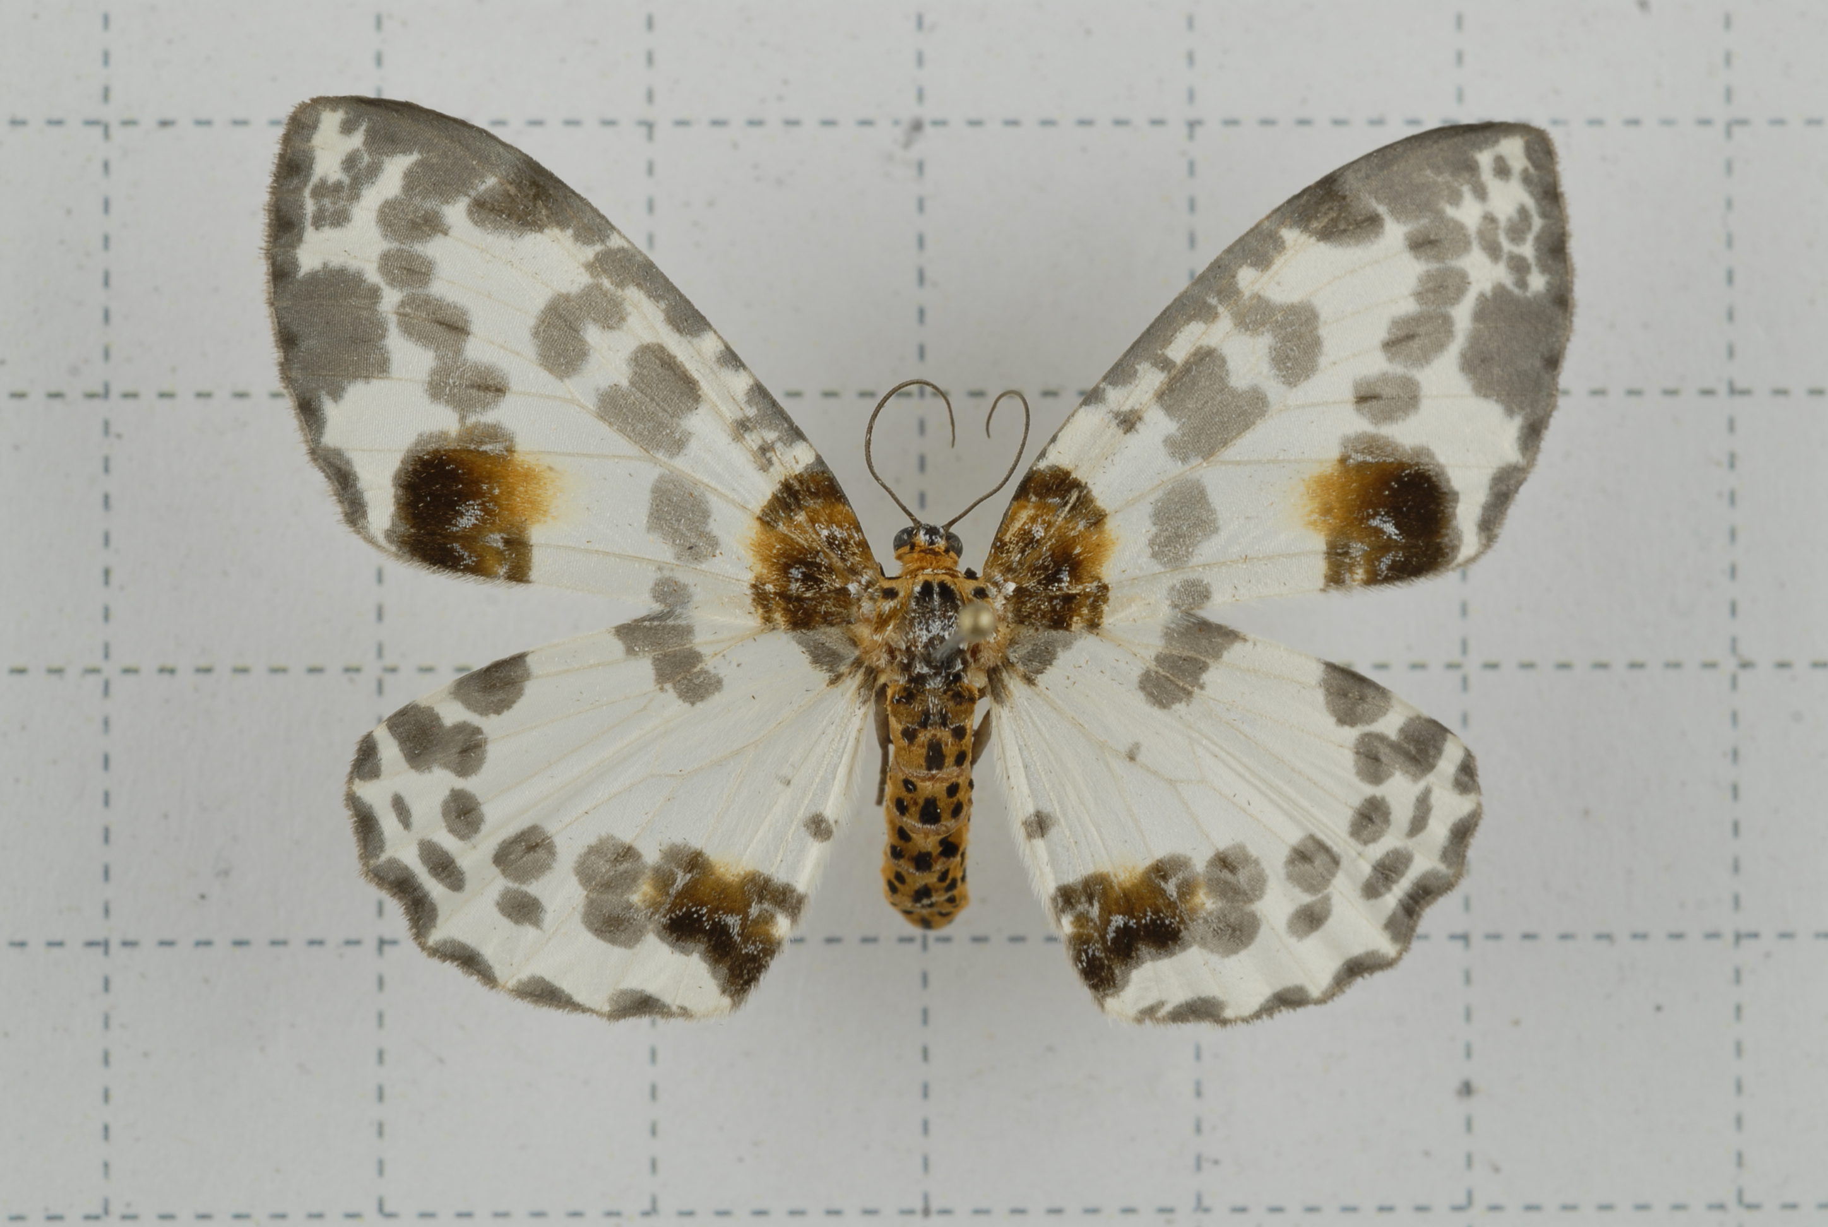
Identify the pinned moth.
Abraxas formosilluminata
